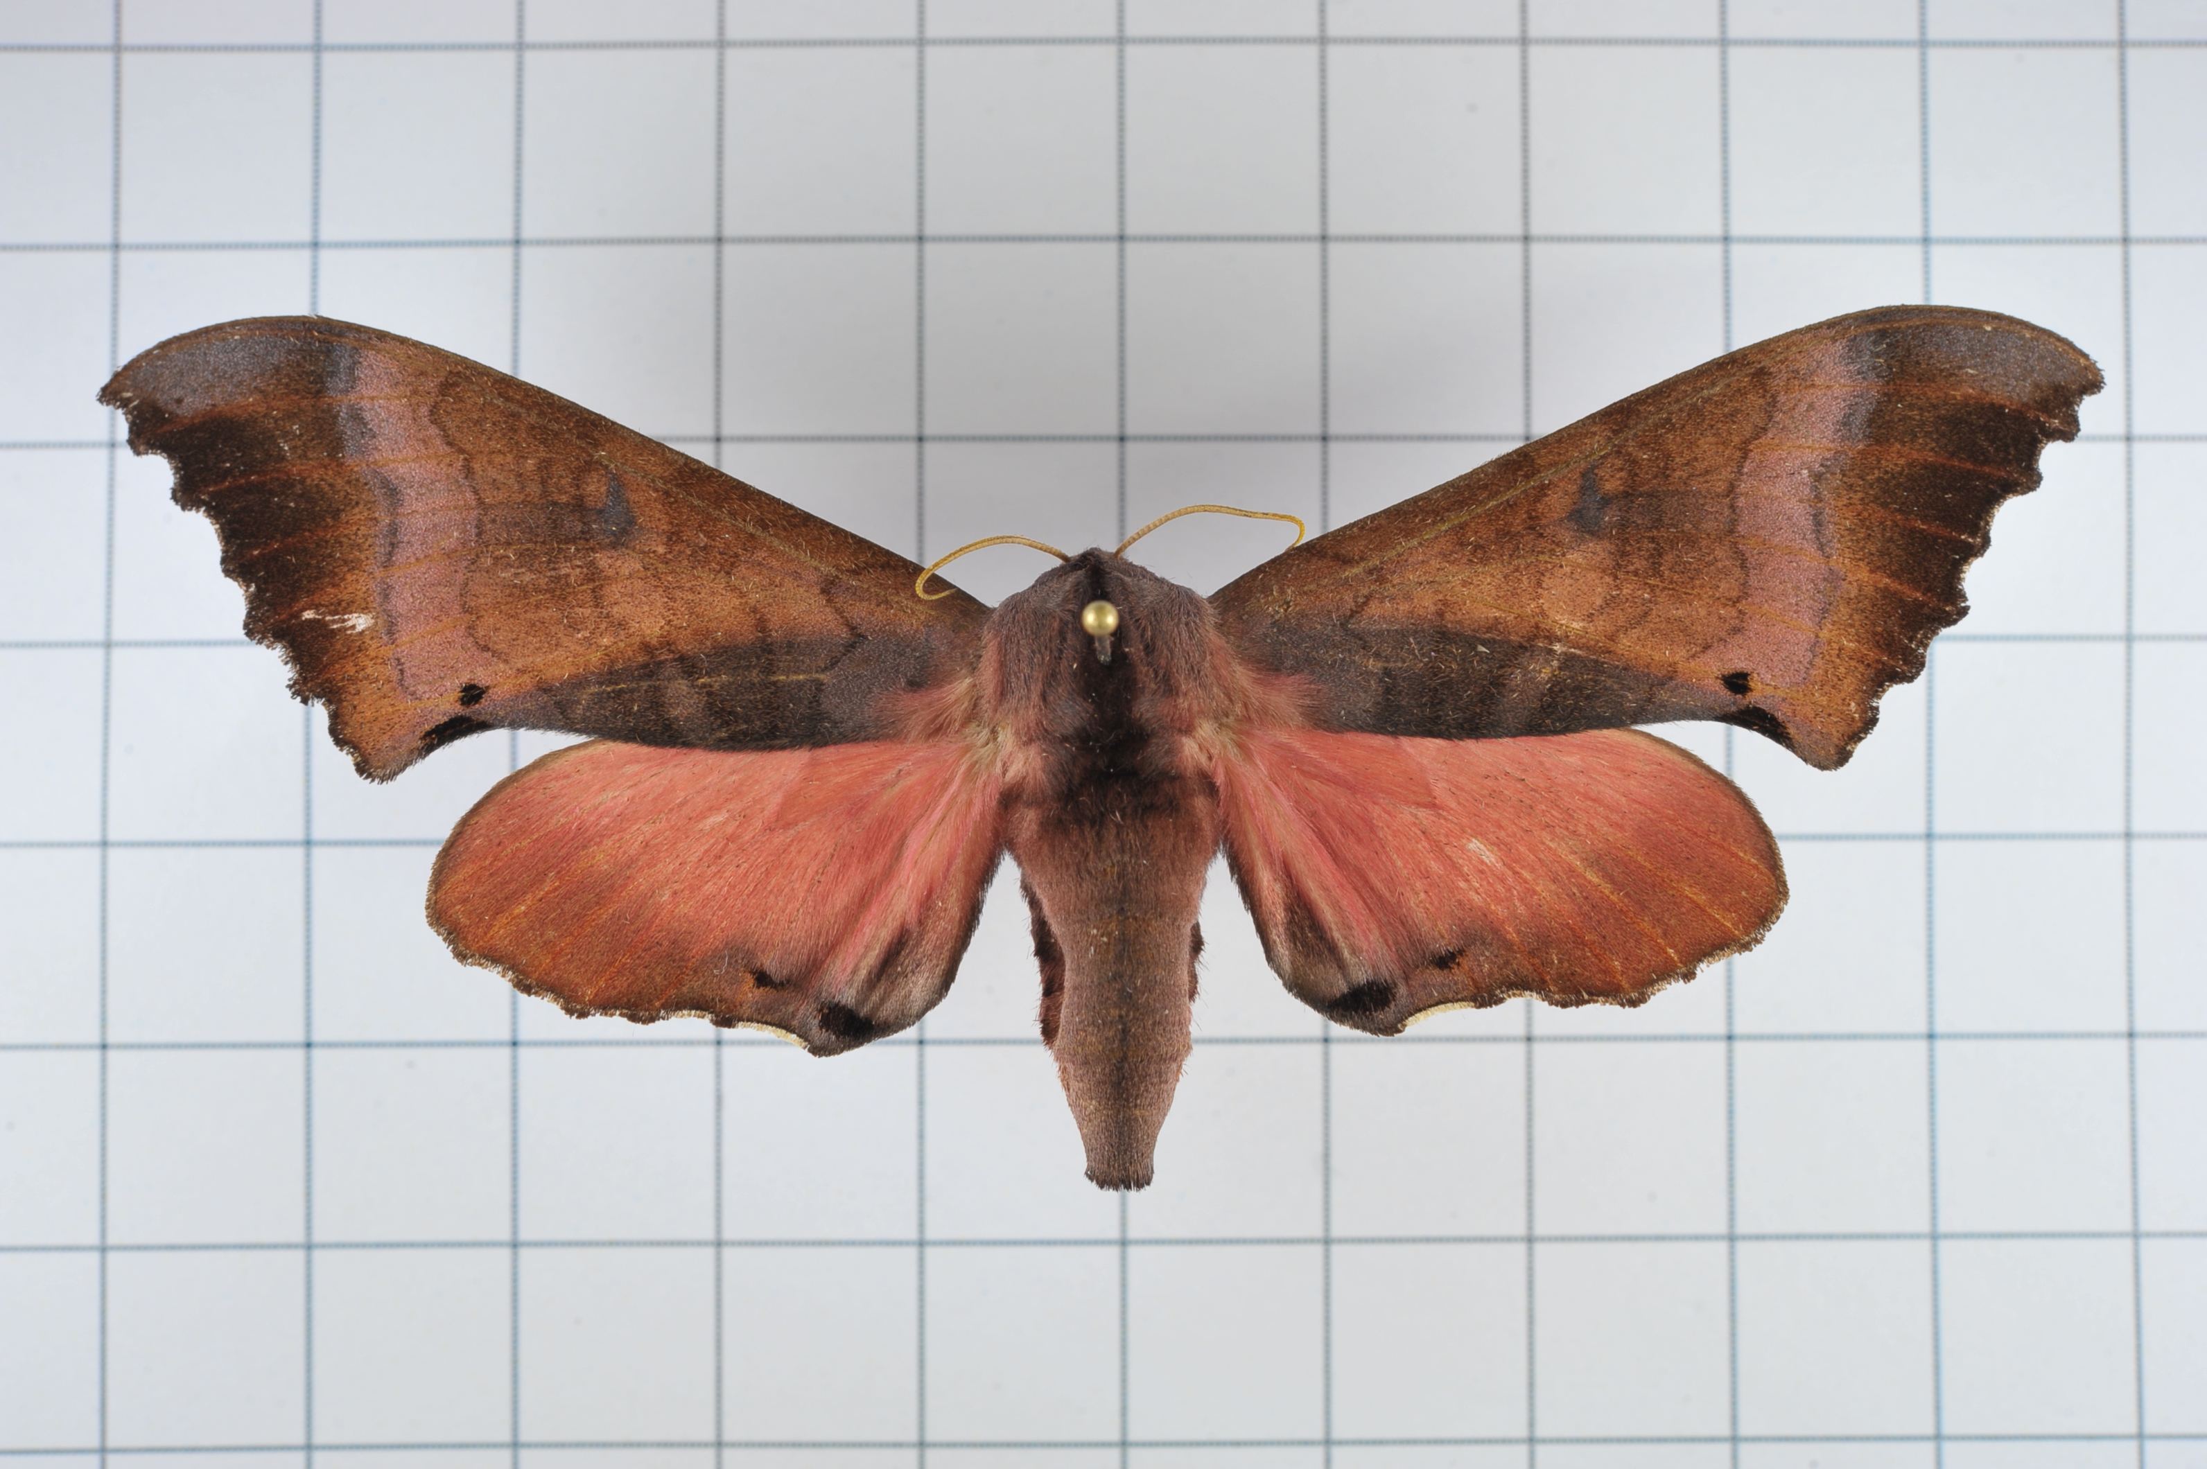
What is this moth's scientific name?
Marumba gaschkewitschii gressitti
